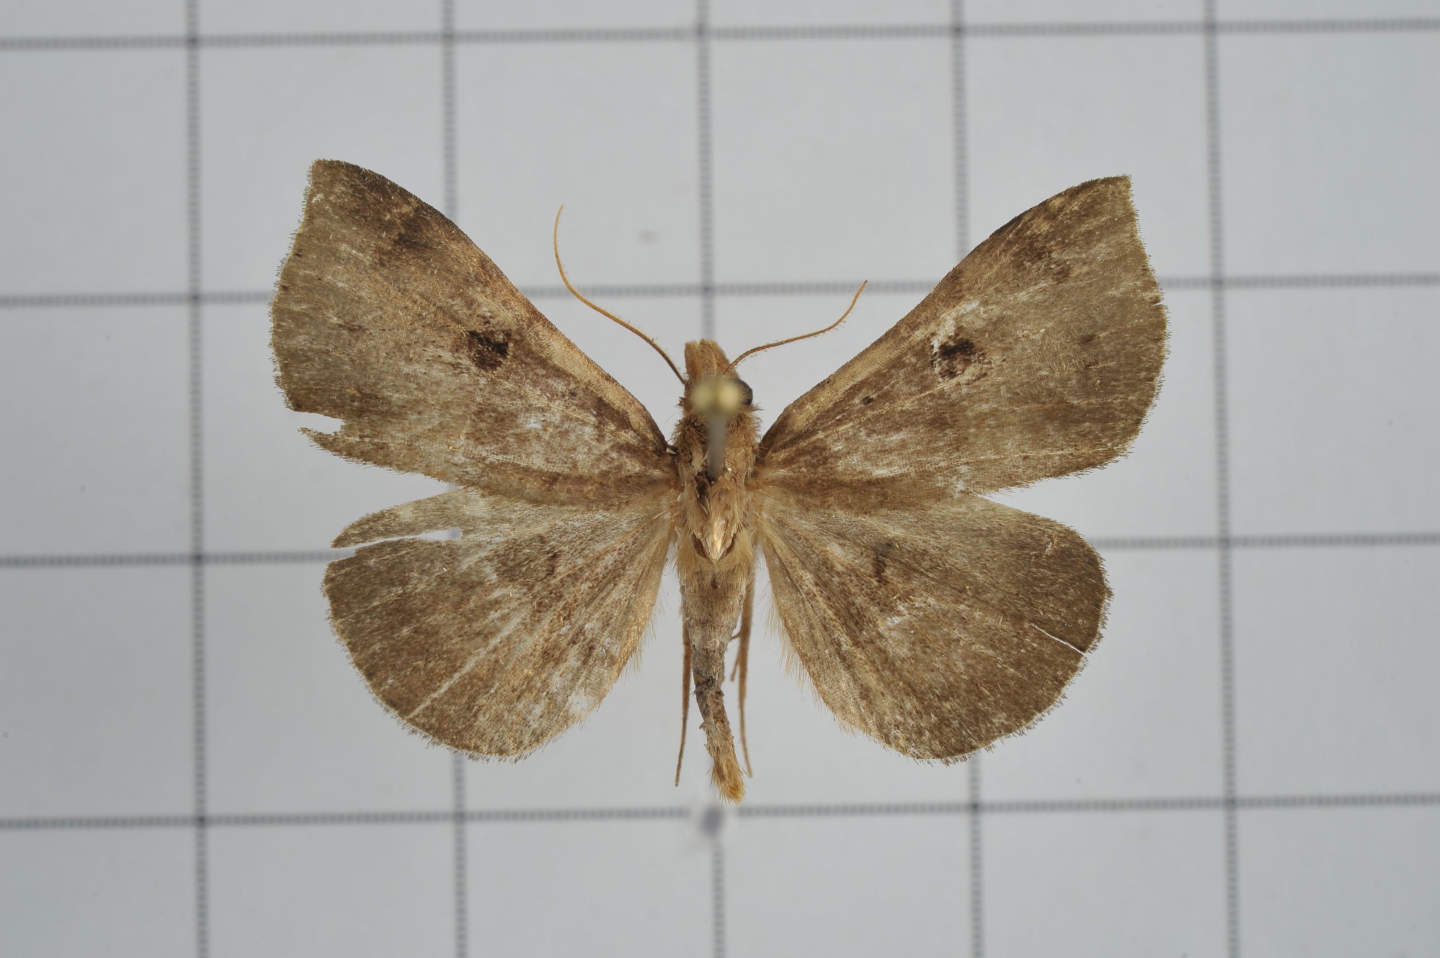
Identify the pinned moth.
Mosopia punctilinea
